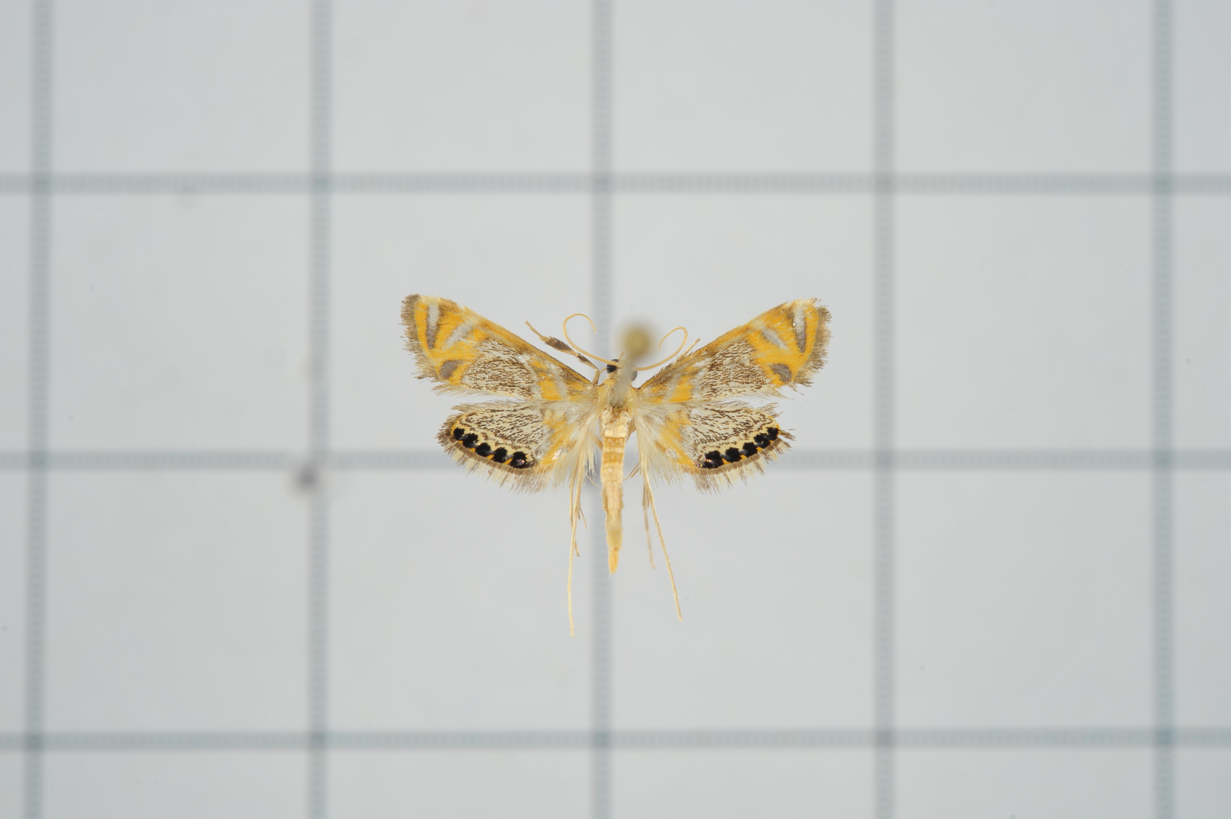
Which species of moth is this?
Nymphicula yoshiyasui
